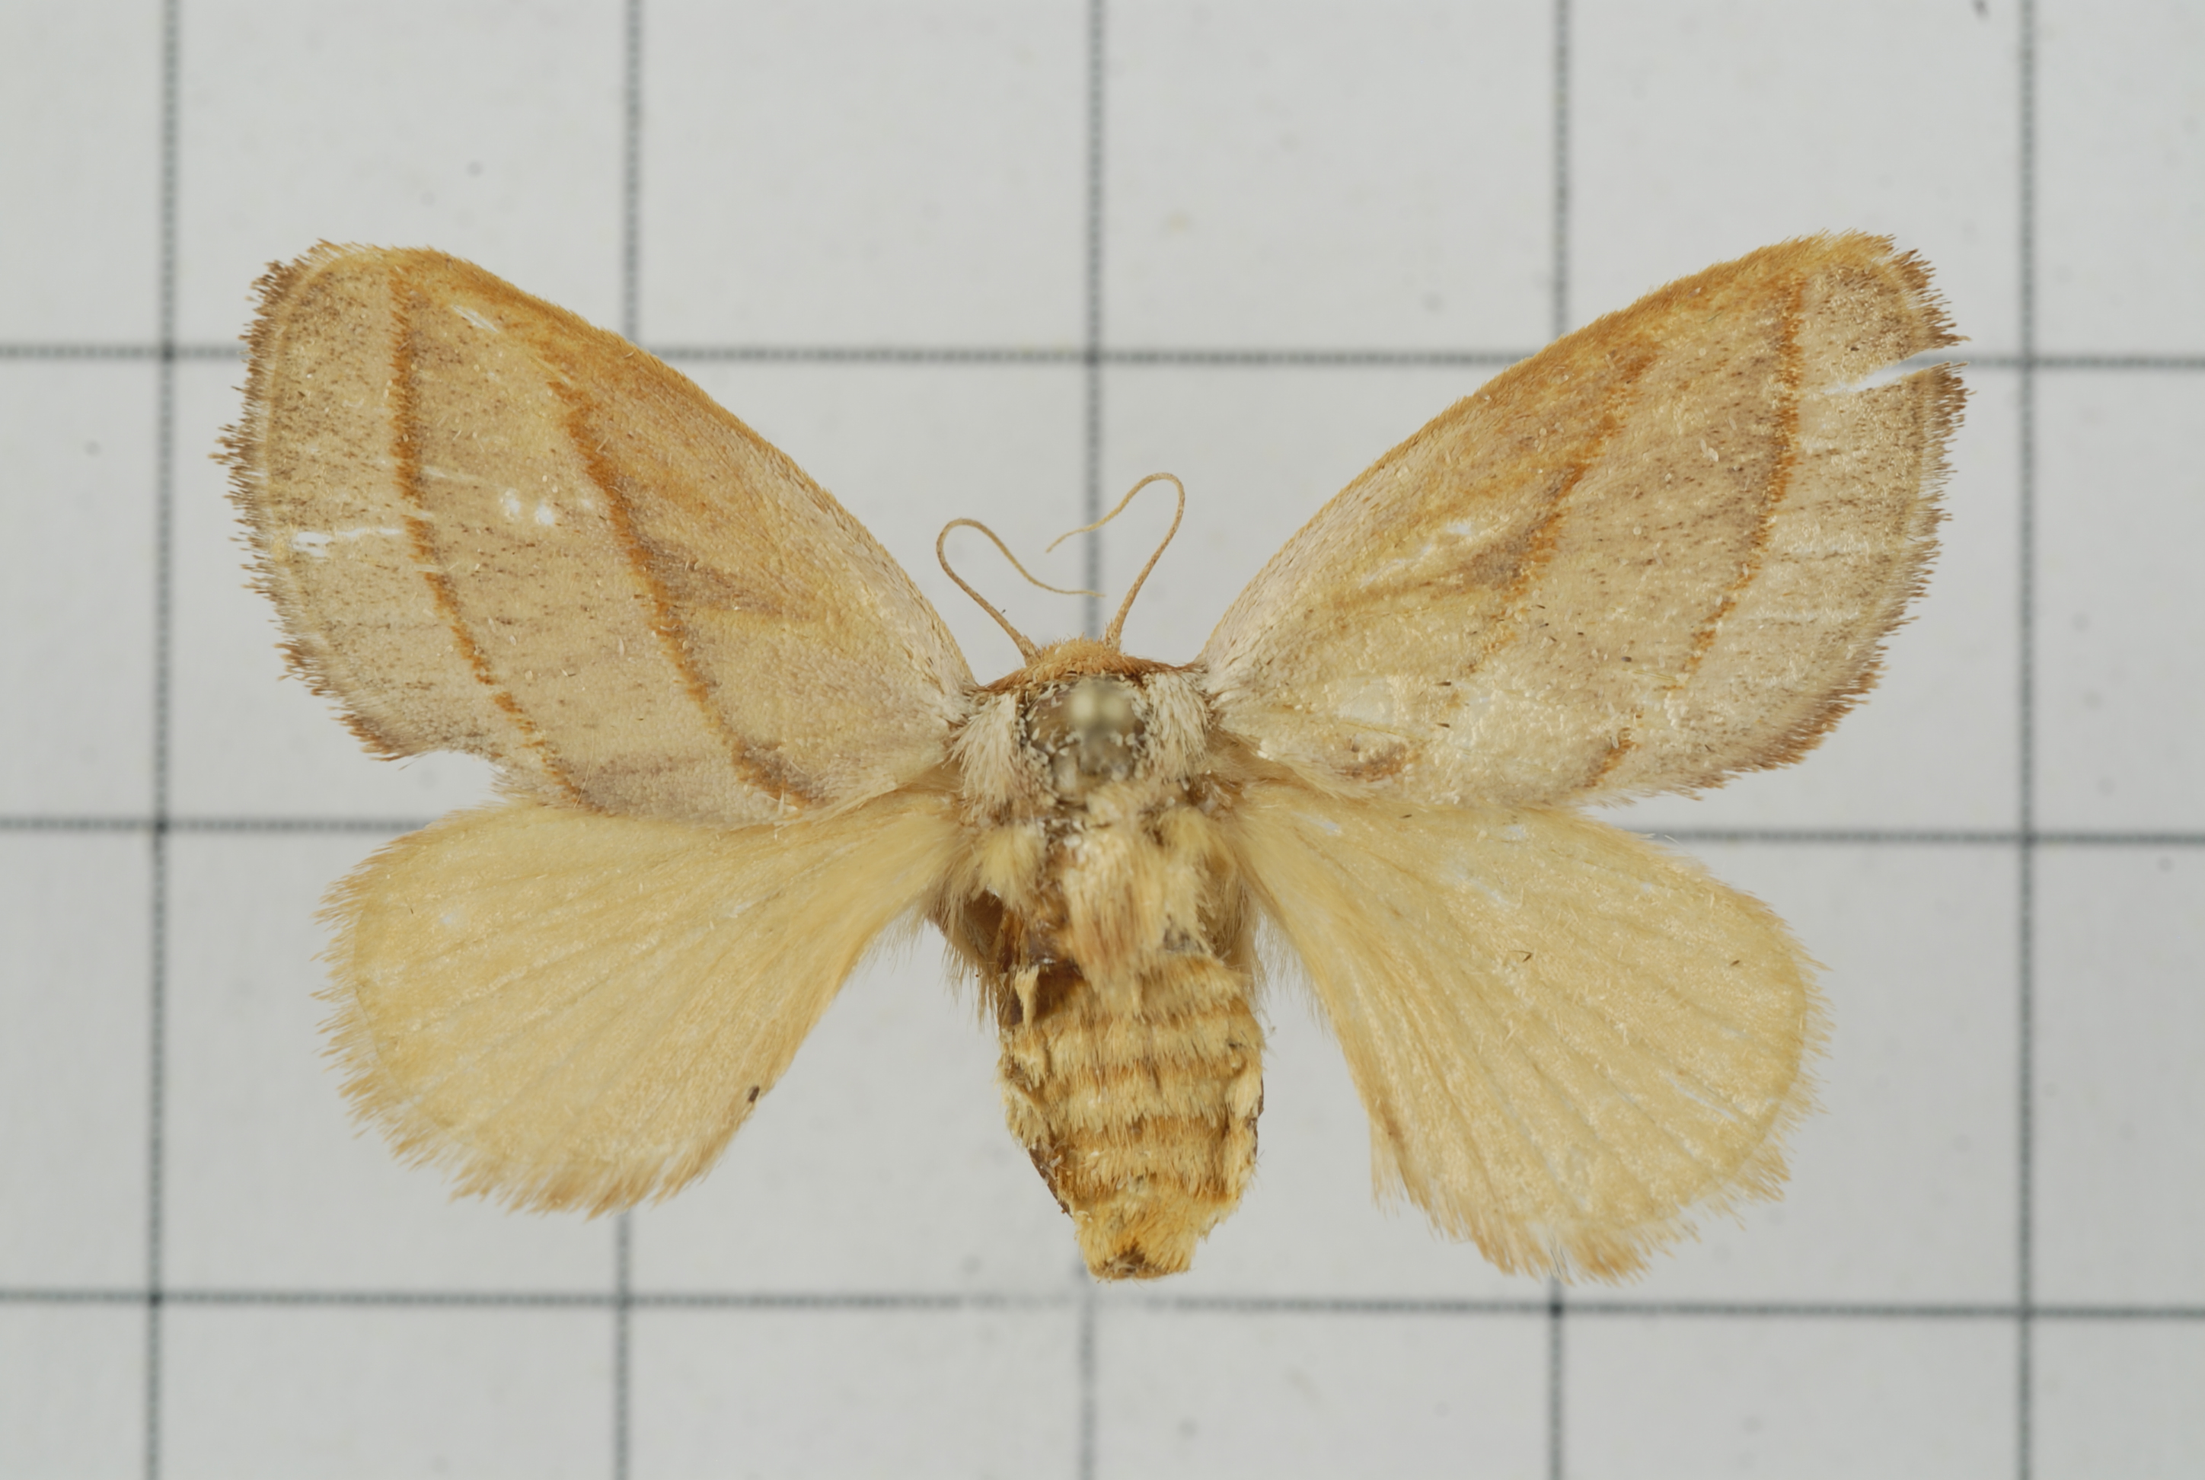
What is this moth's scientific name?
Cania heppneri
